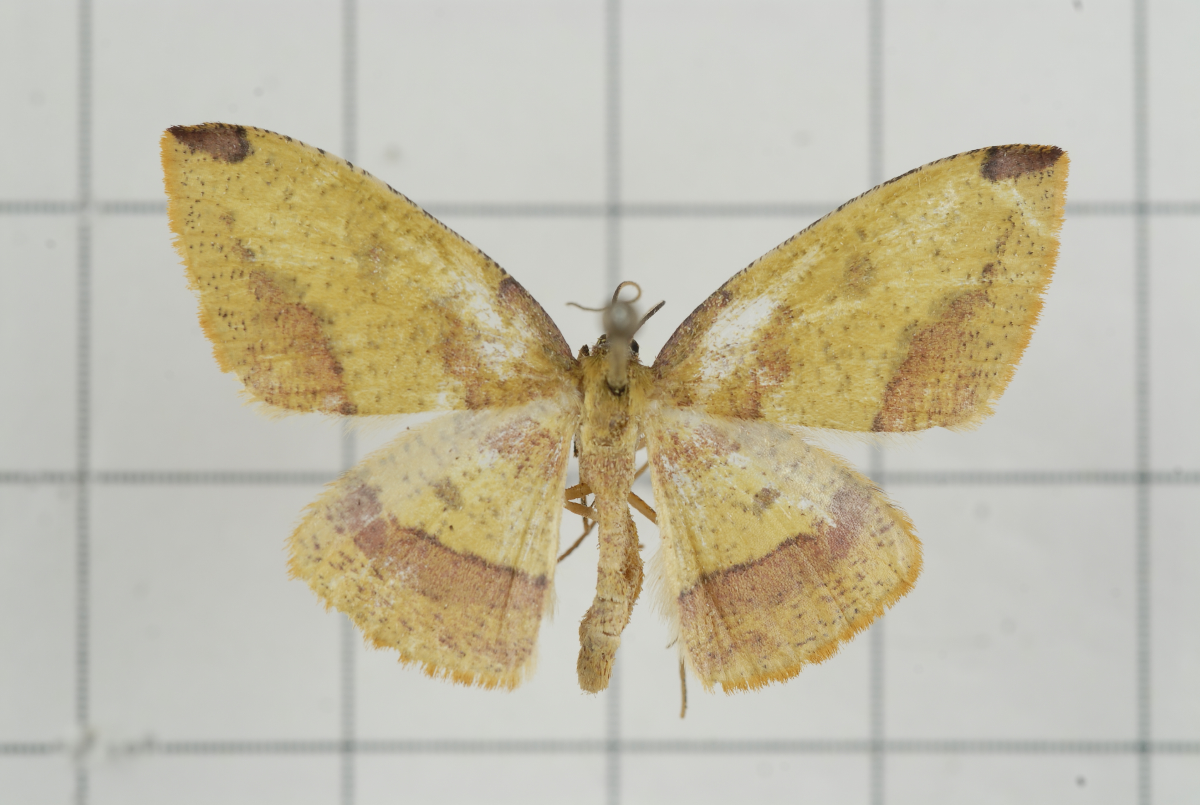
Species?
Heterolocha coccinea
